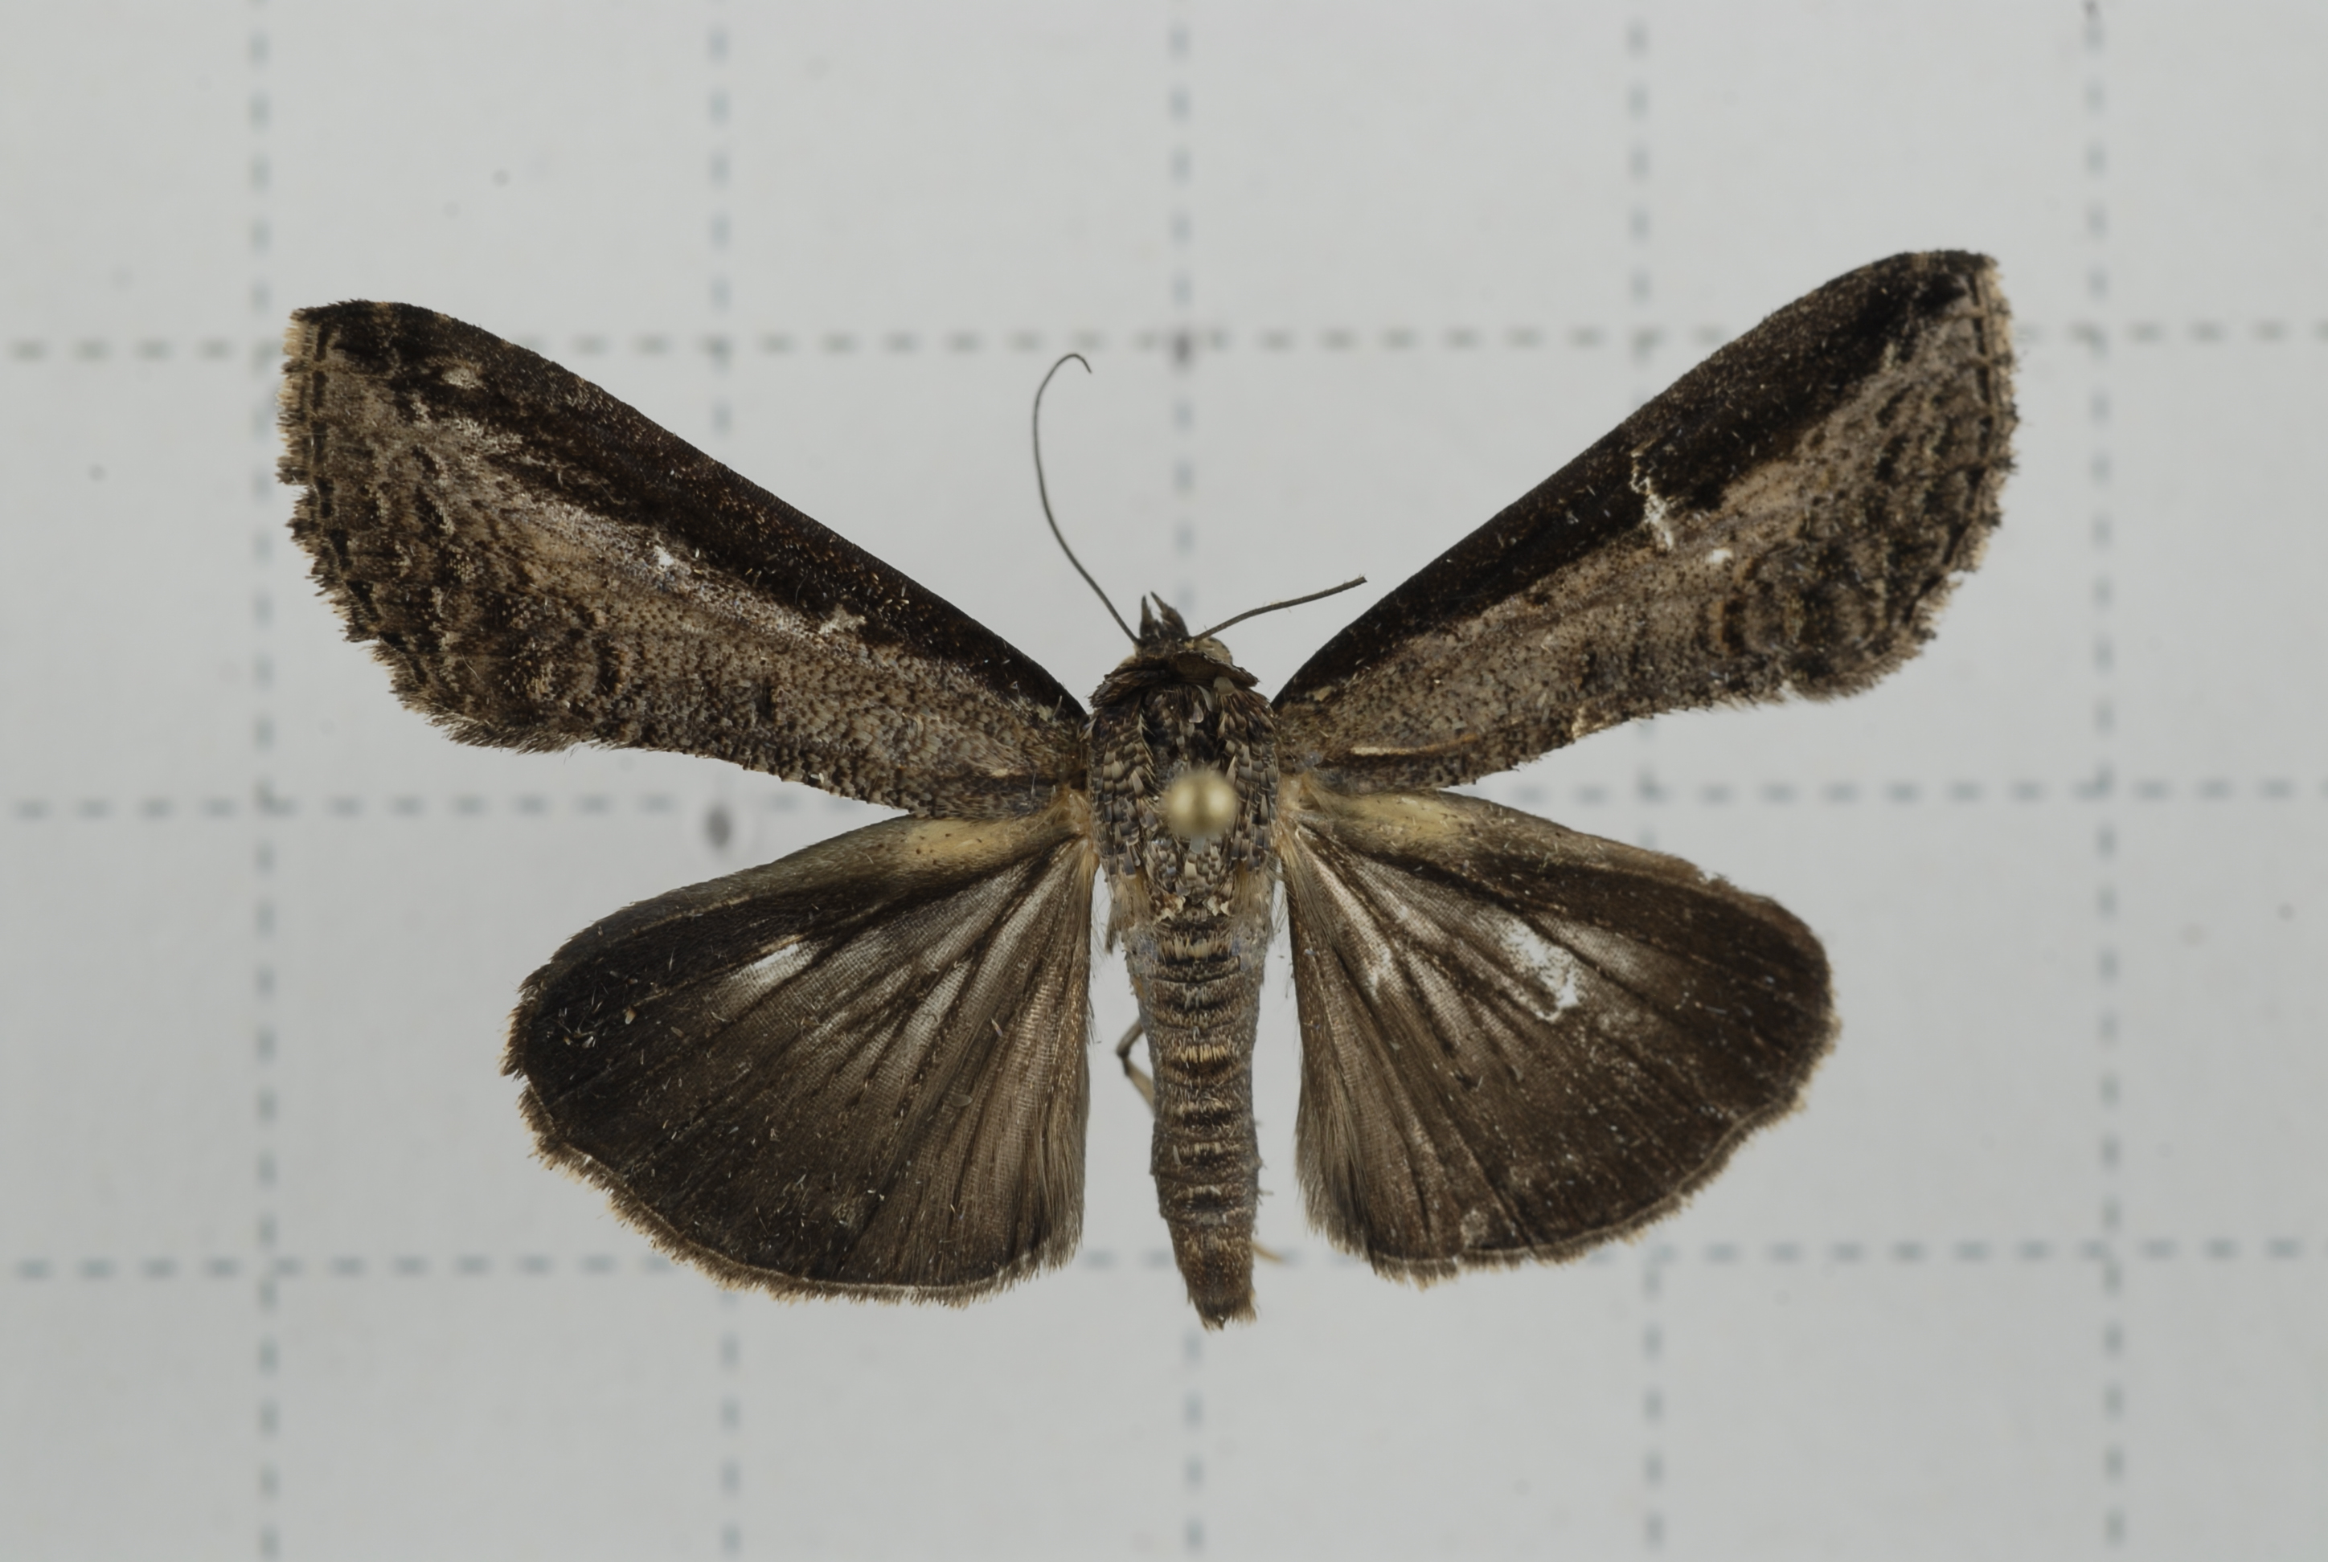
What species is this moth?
Lophoptera squammigera
